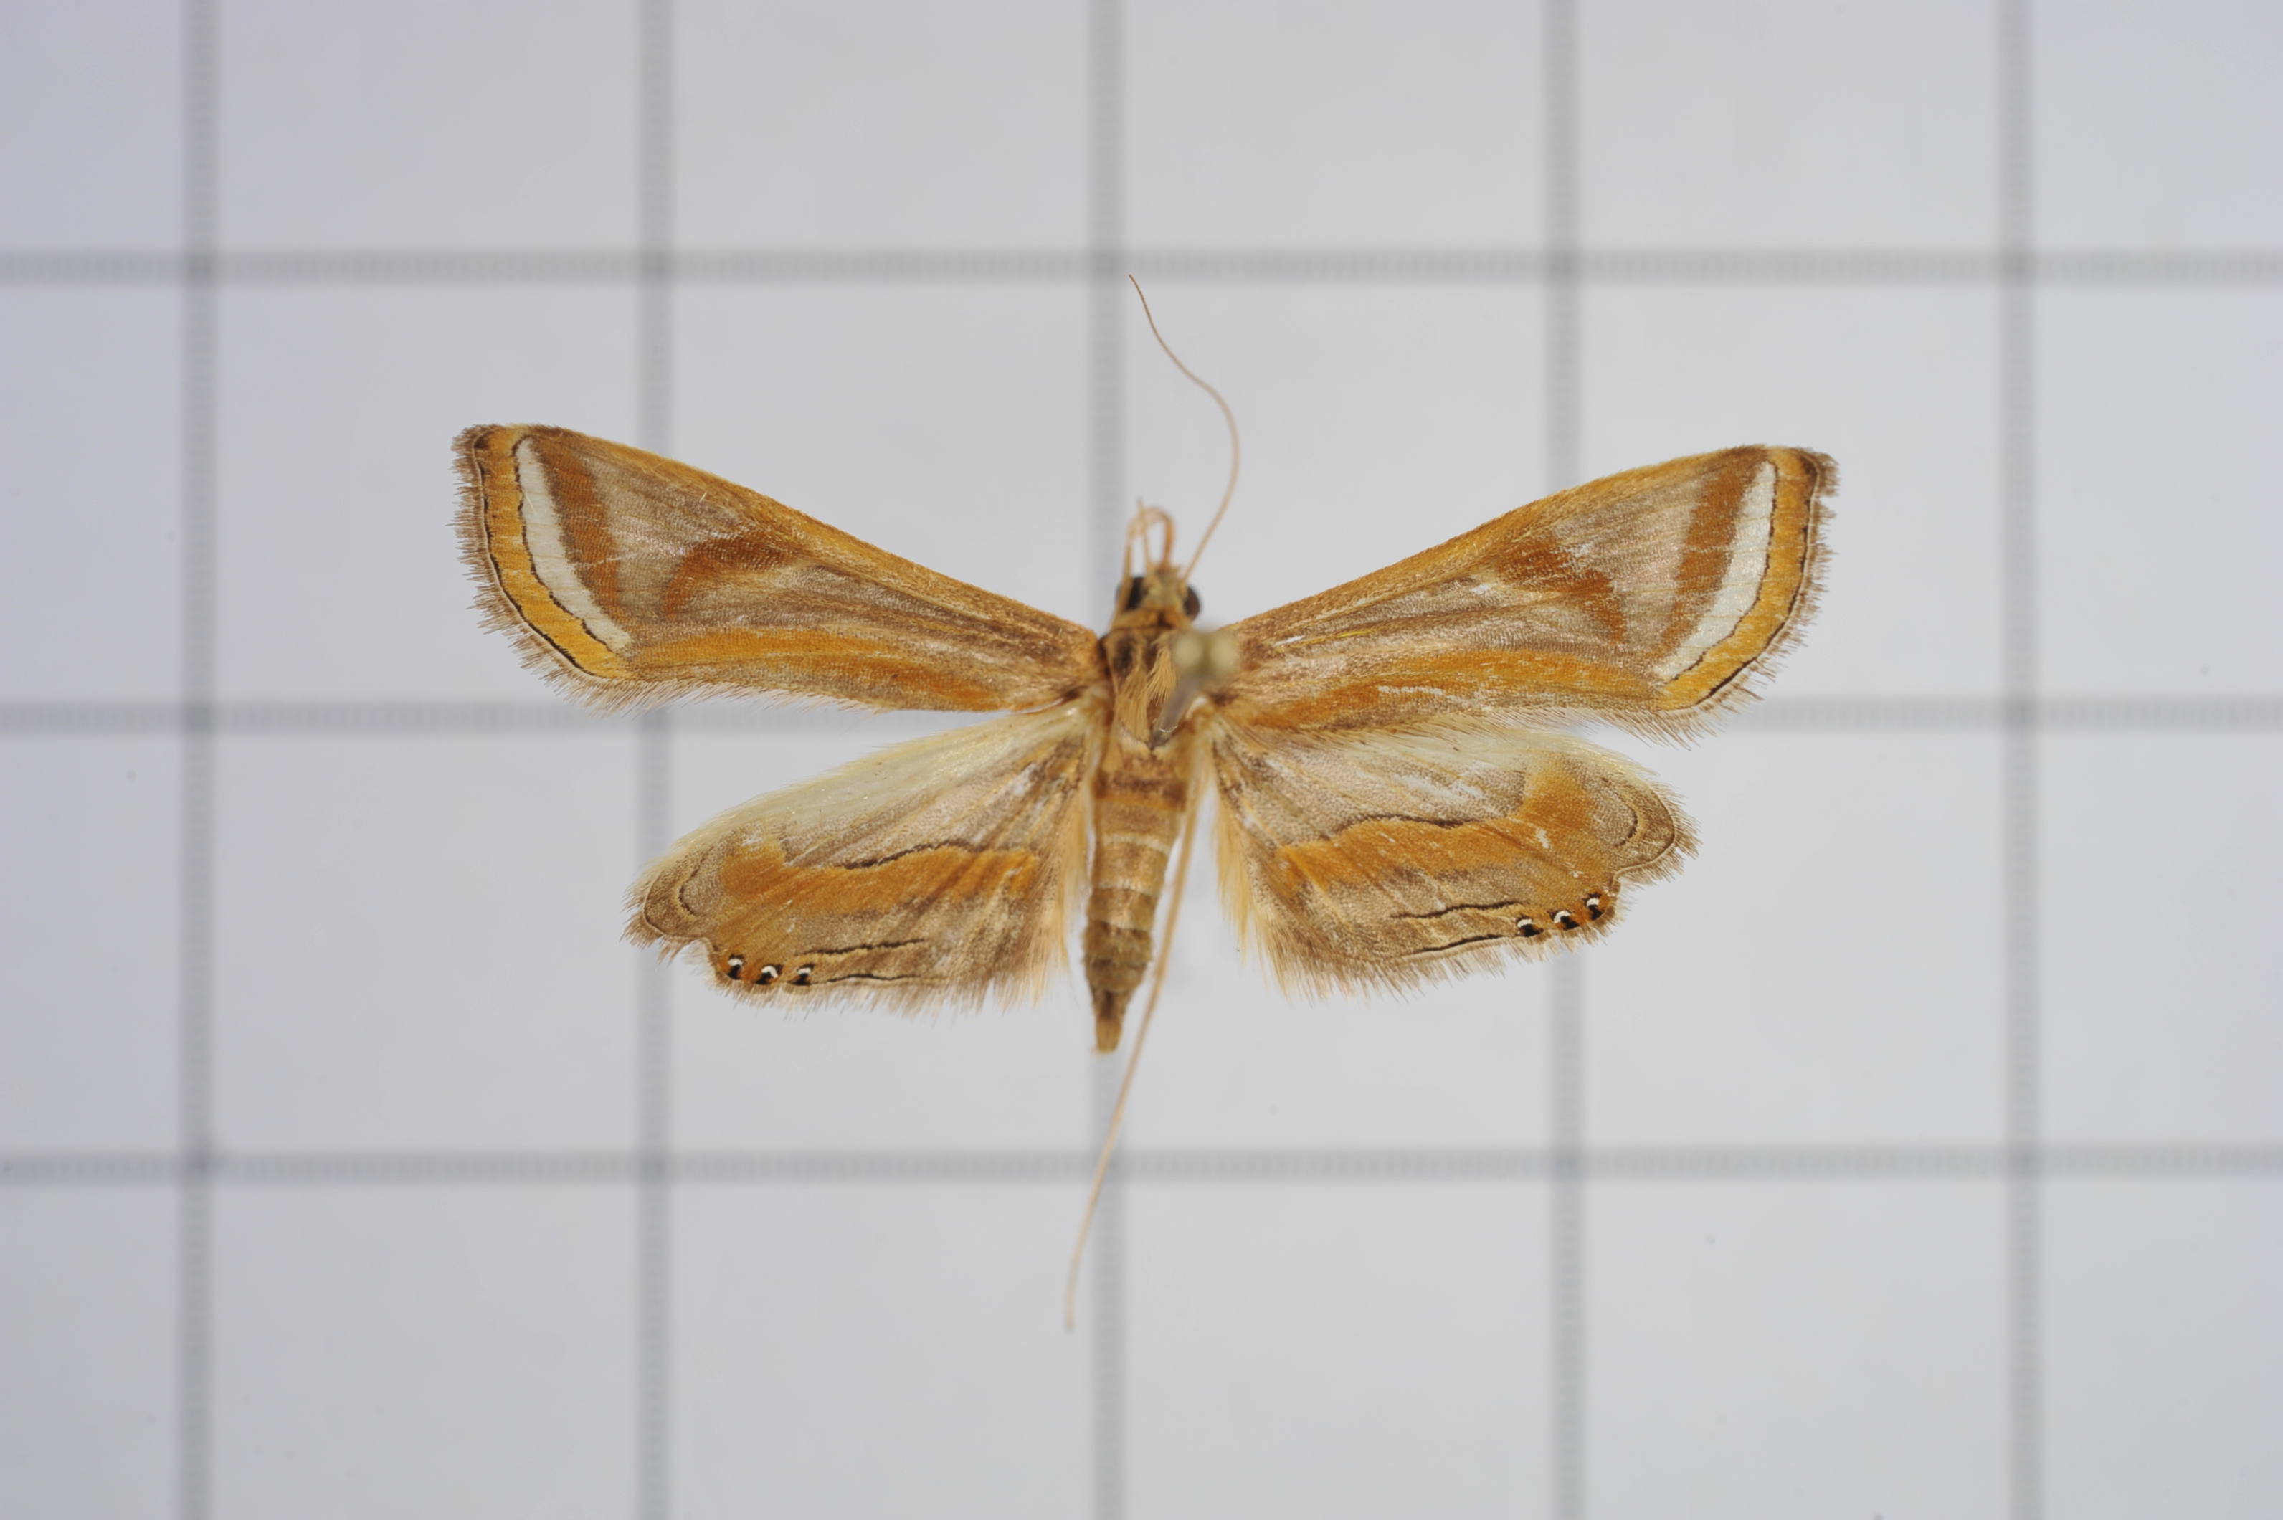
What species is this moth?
Eoophyla gibbosalis
